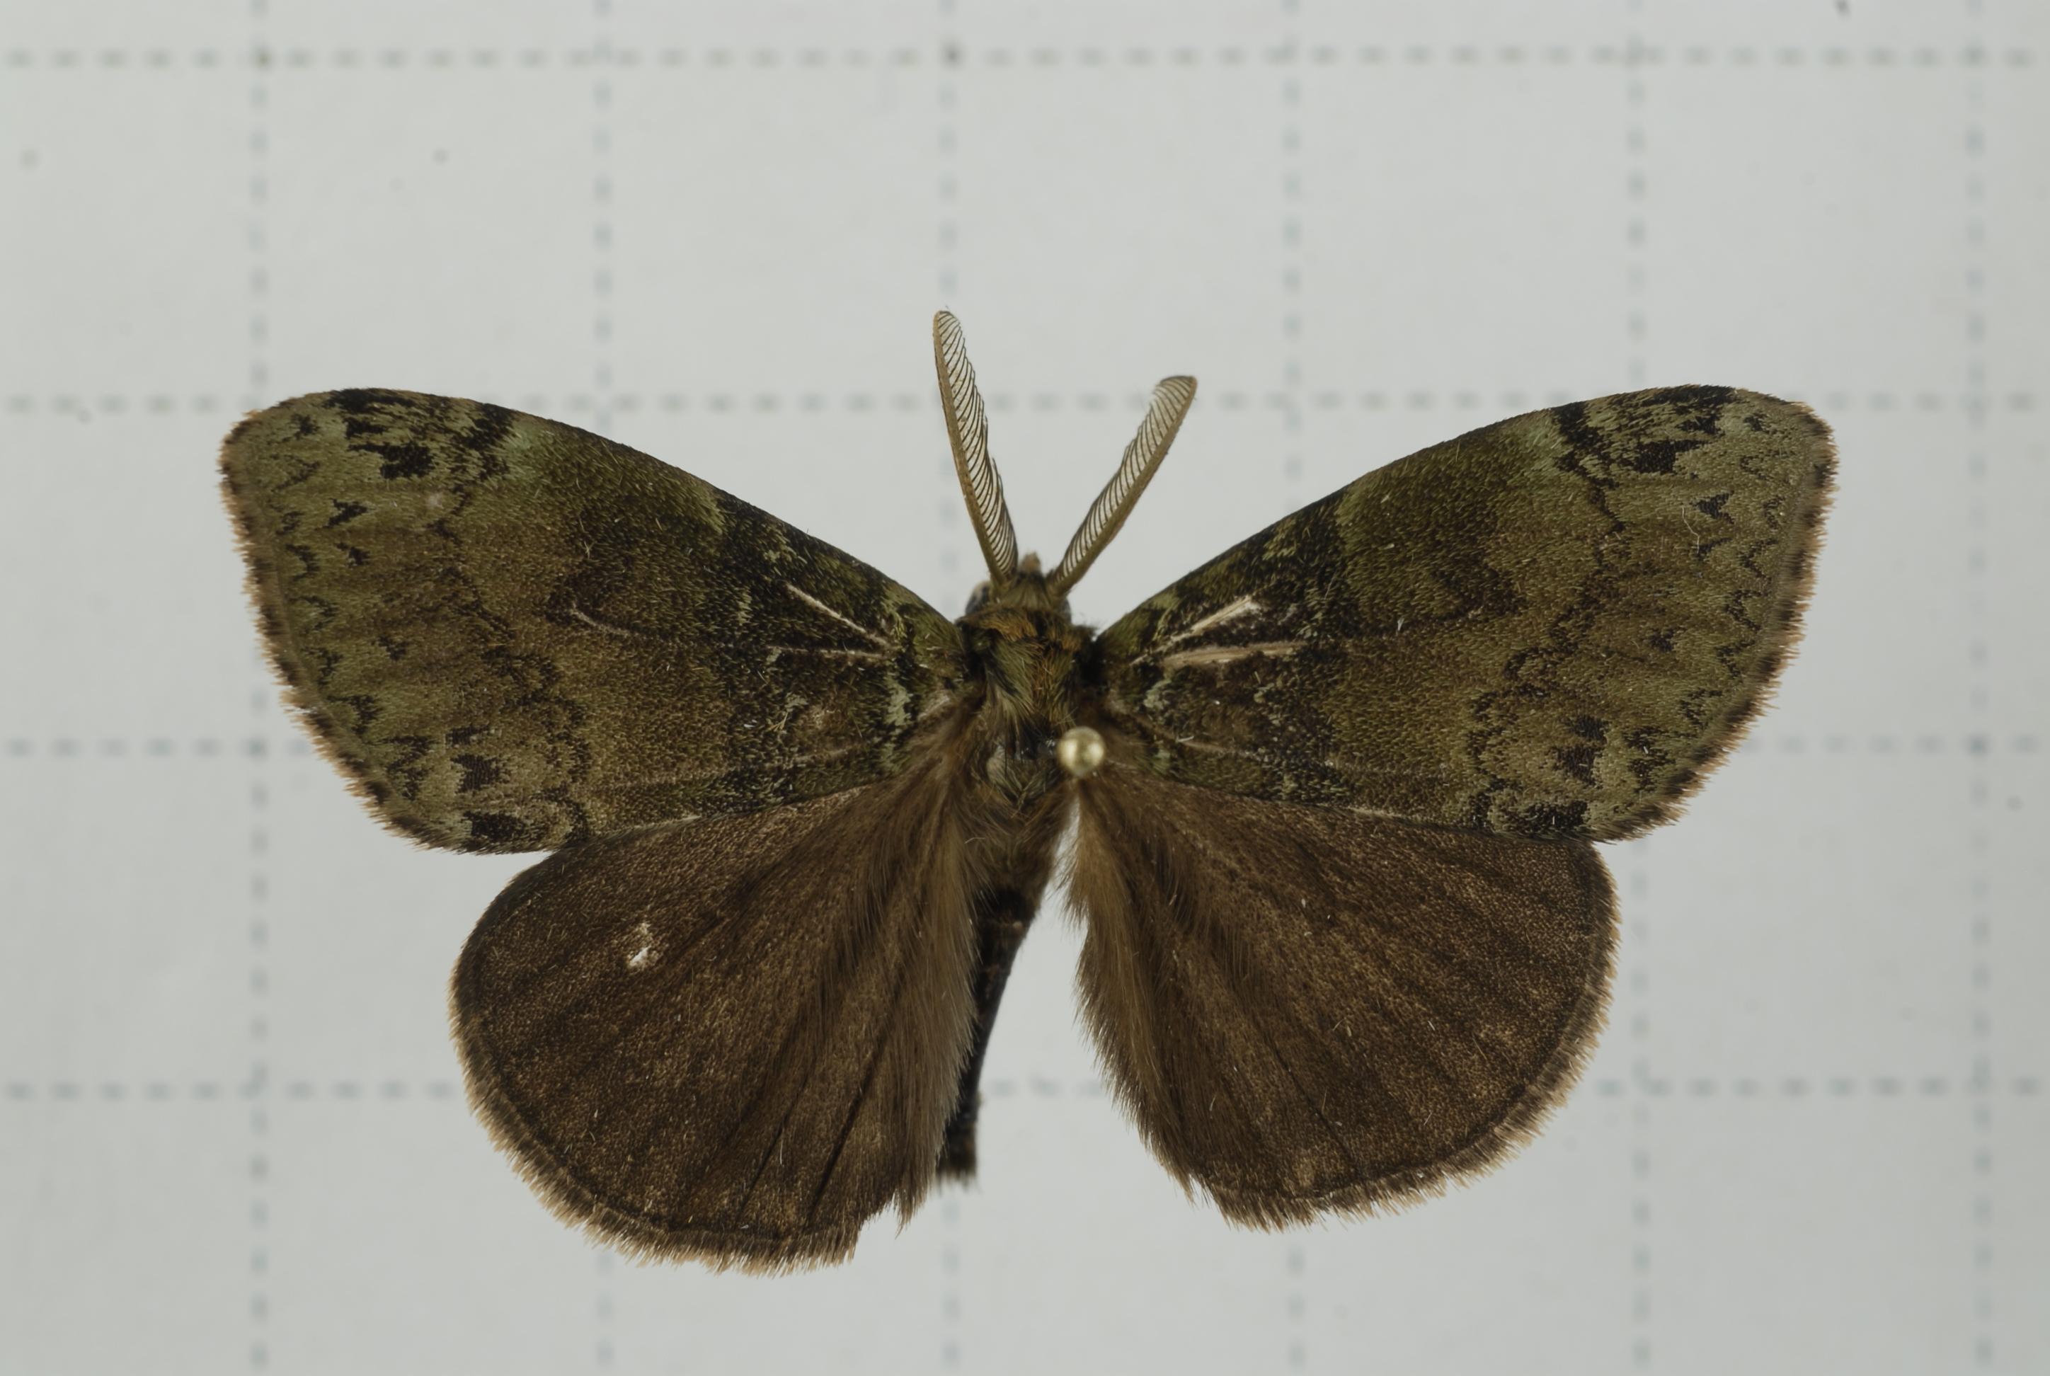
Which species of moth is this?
Ilema olivacea
